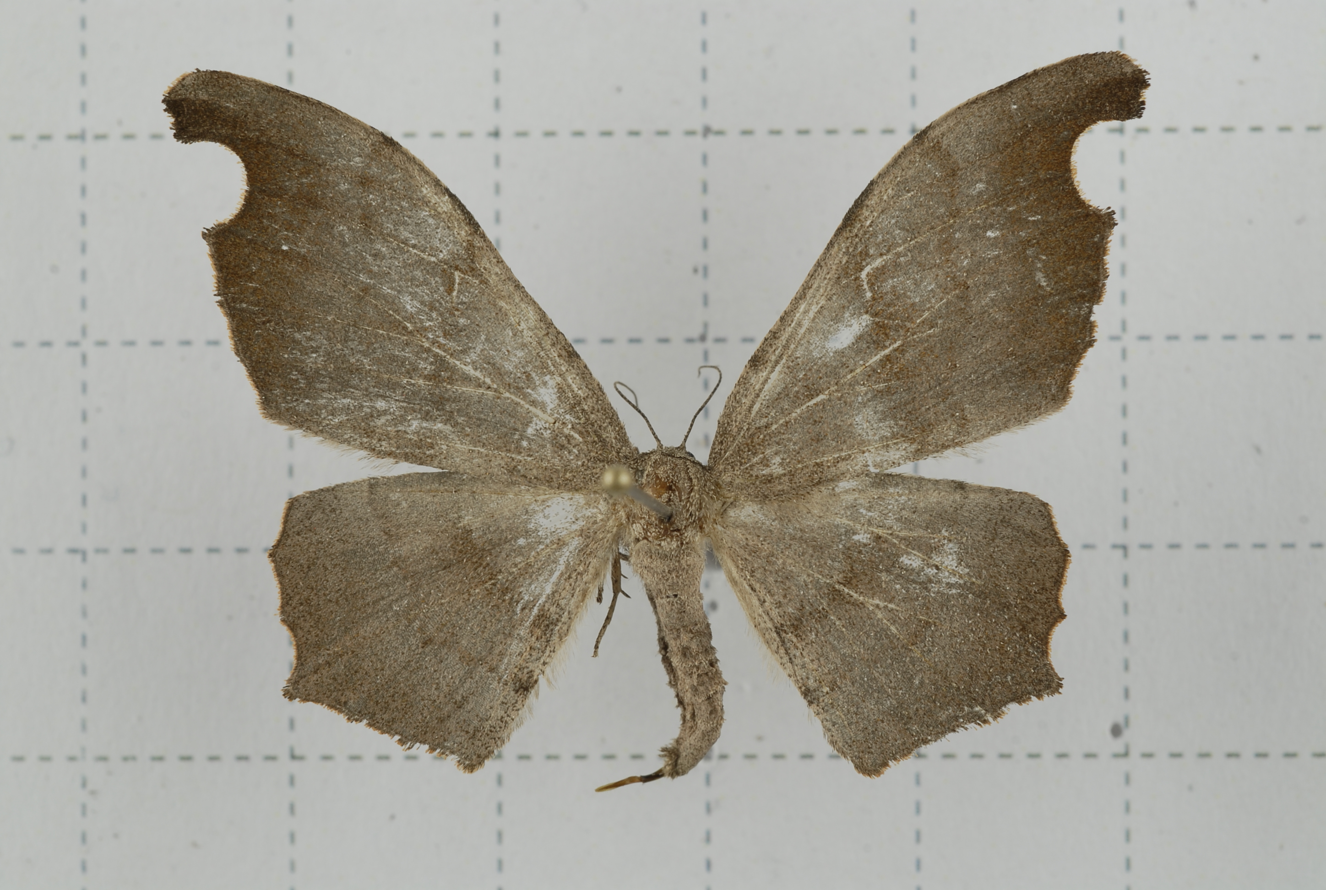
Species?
Hyposidra talaca talaca
